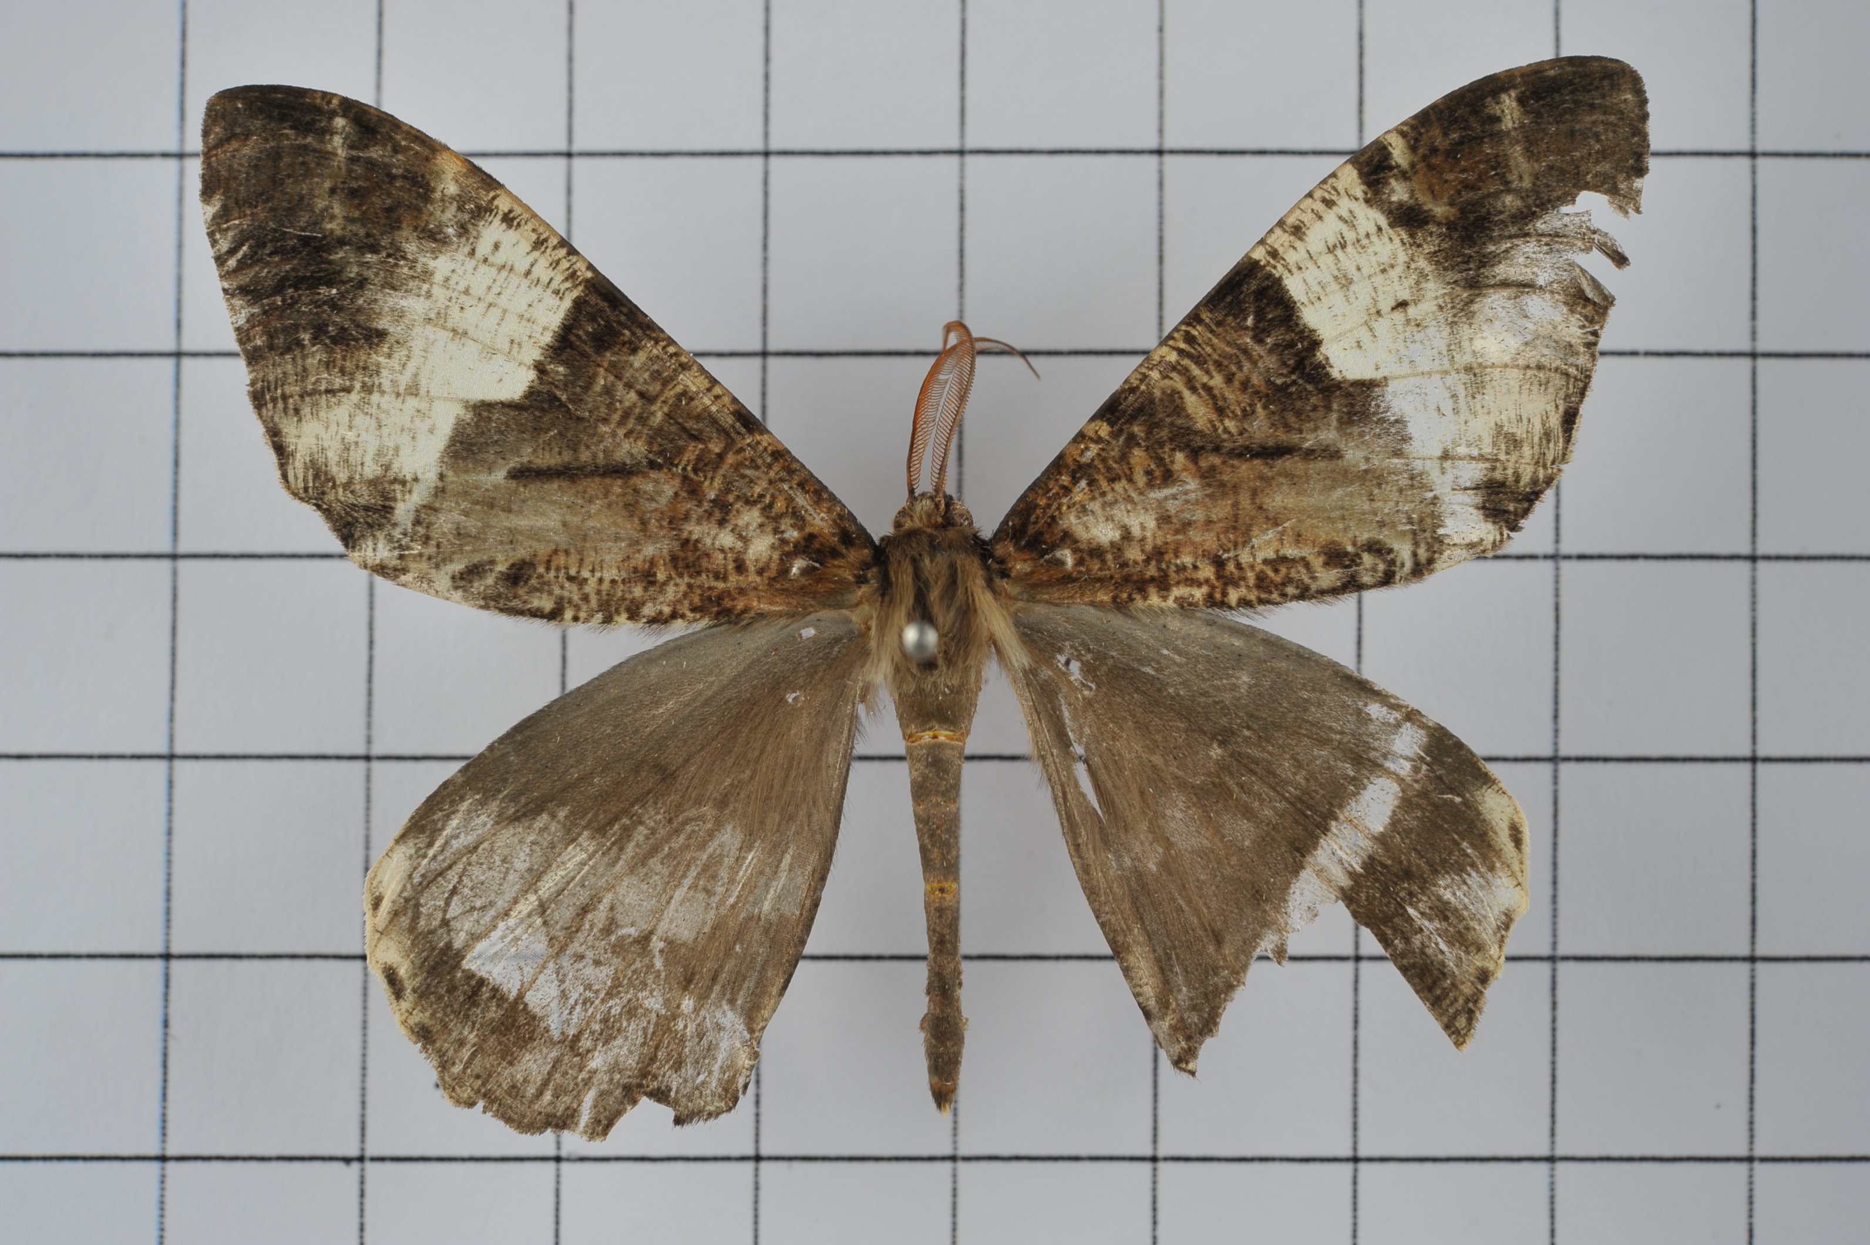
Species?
Xandrames dholaria
